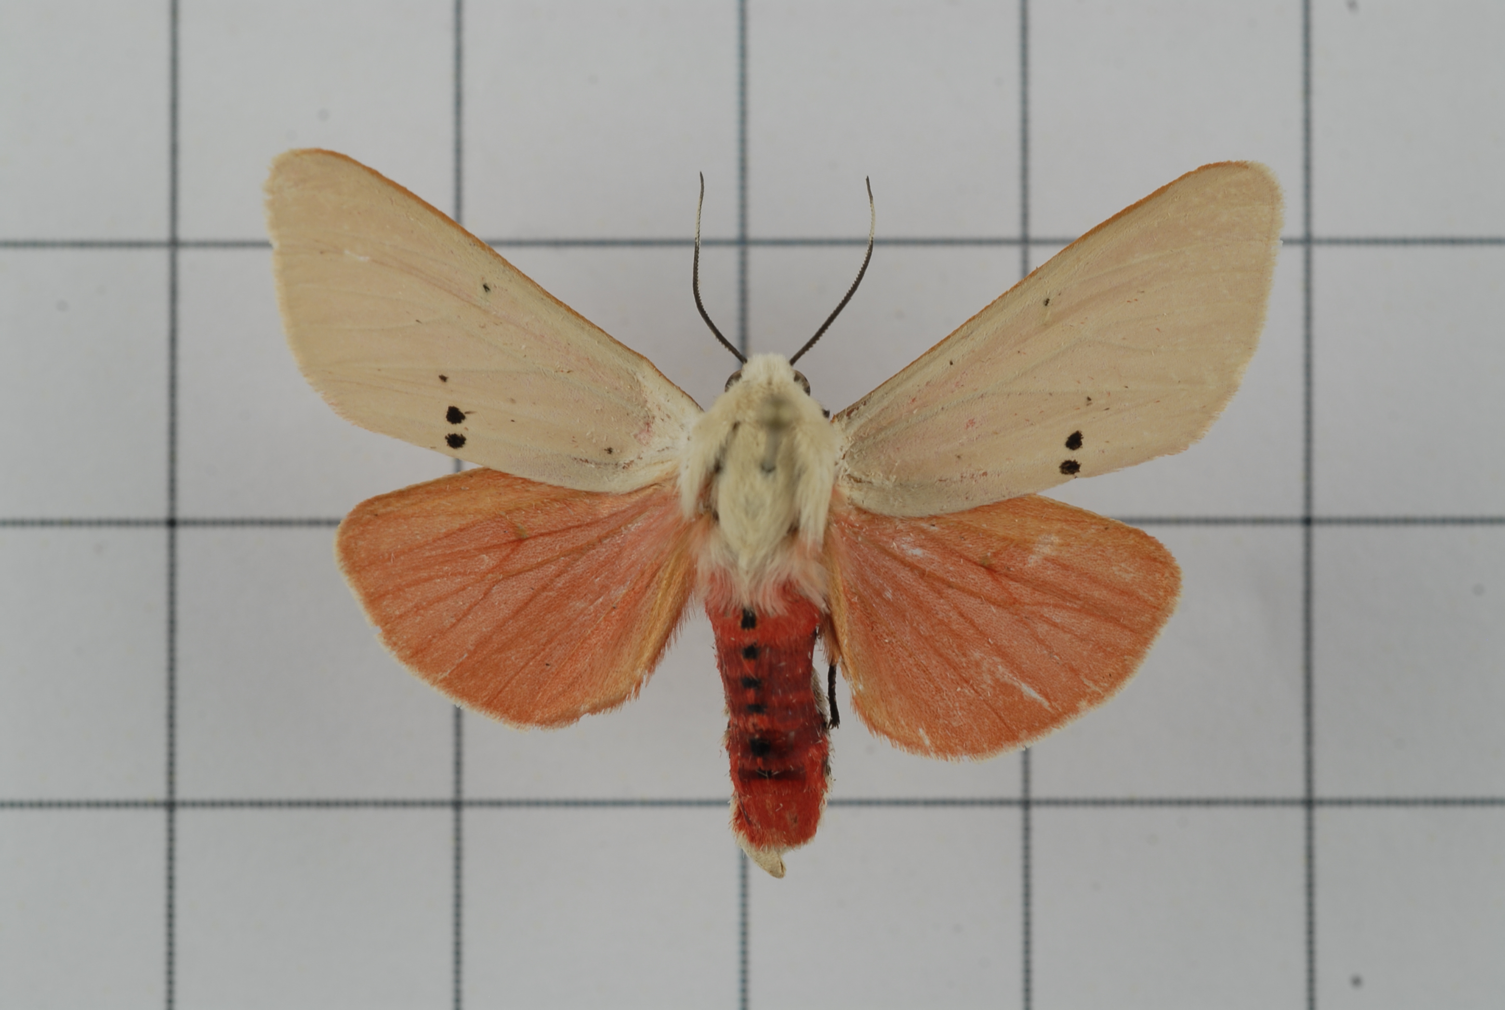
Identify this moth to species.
Spilarctia subcarnea
